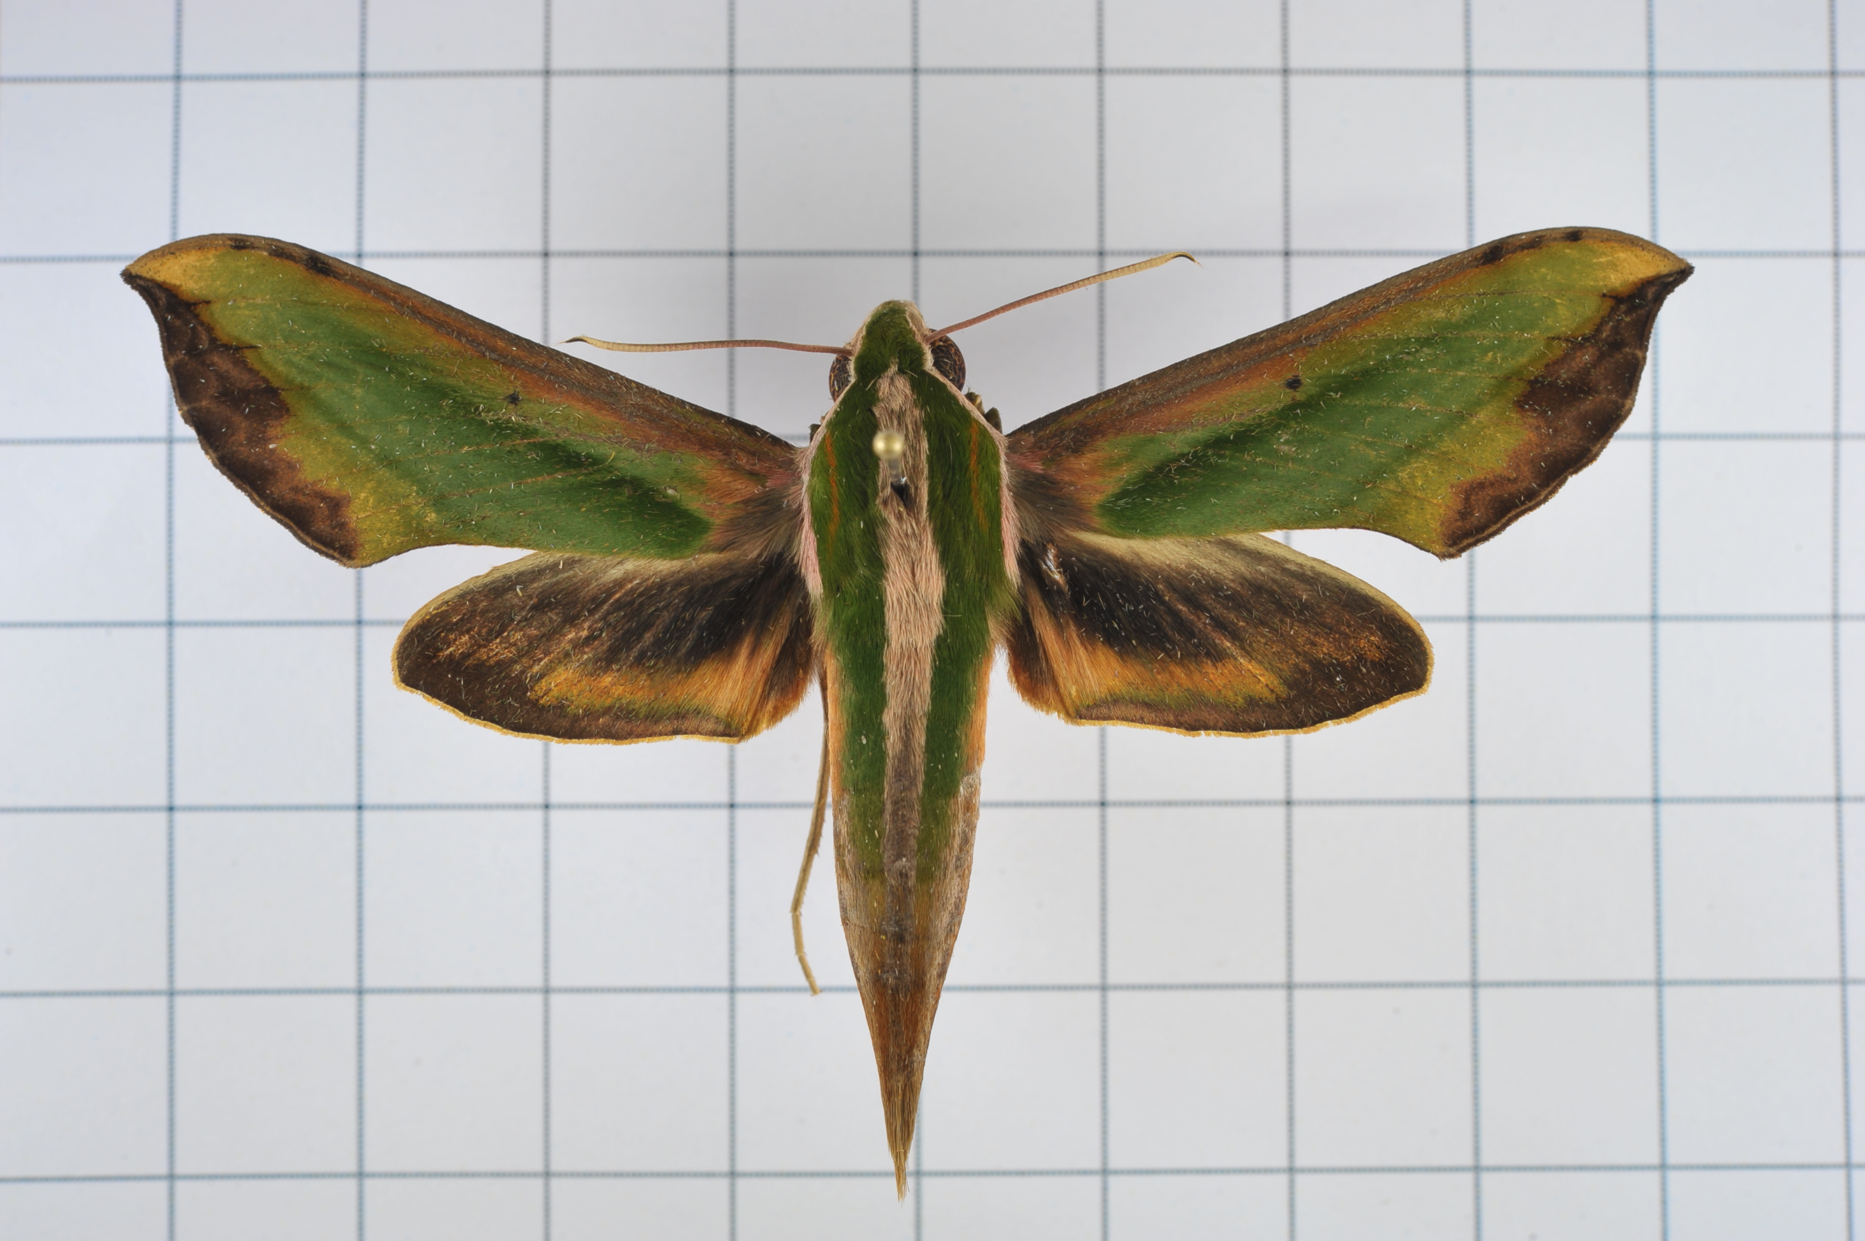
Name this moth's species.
Pergesa acteus
